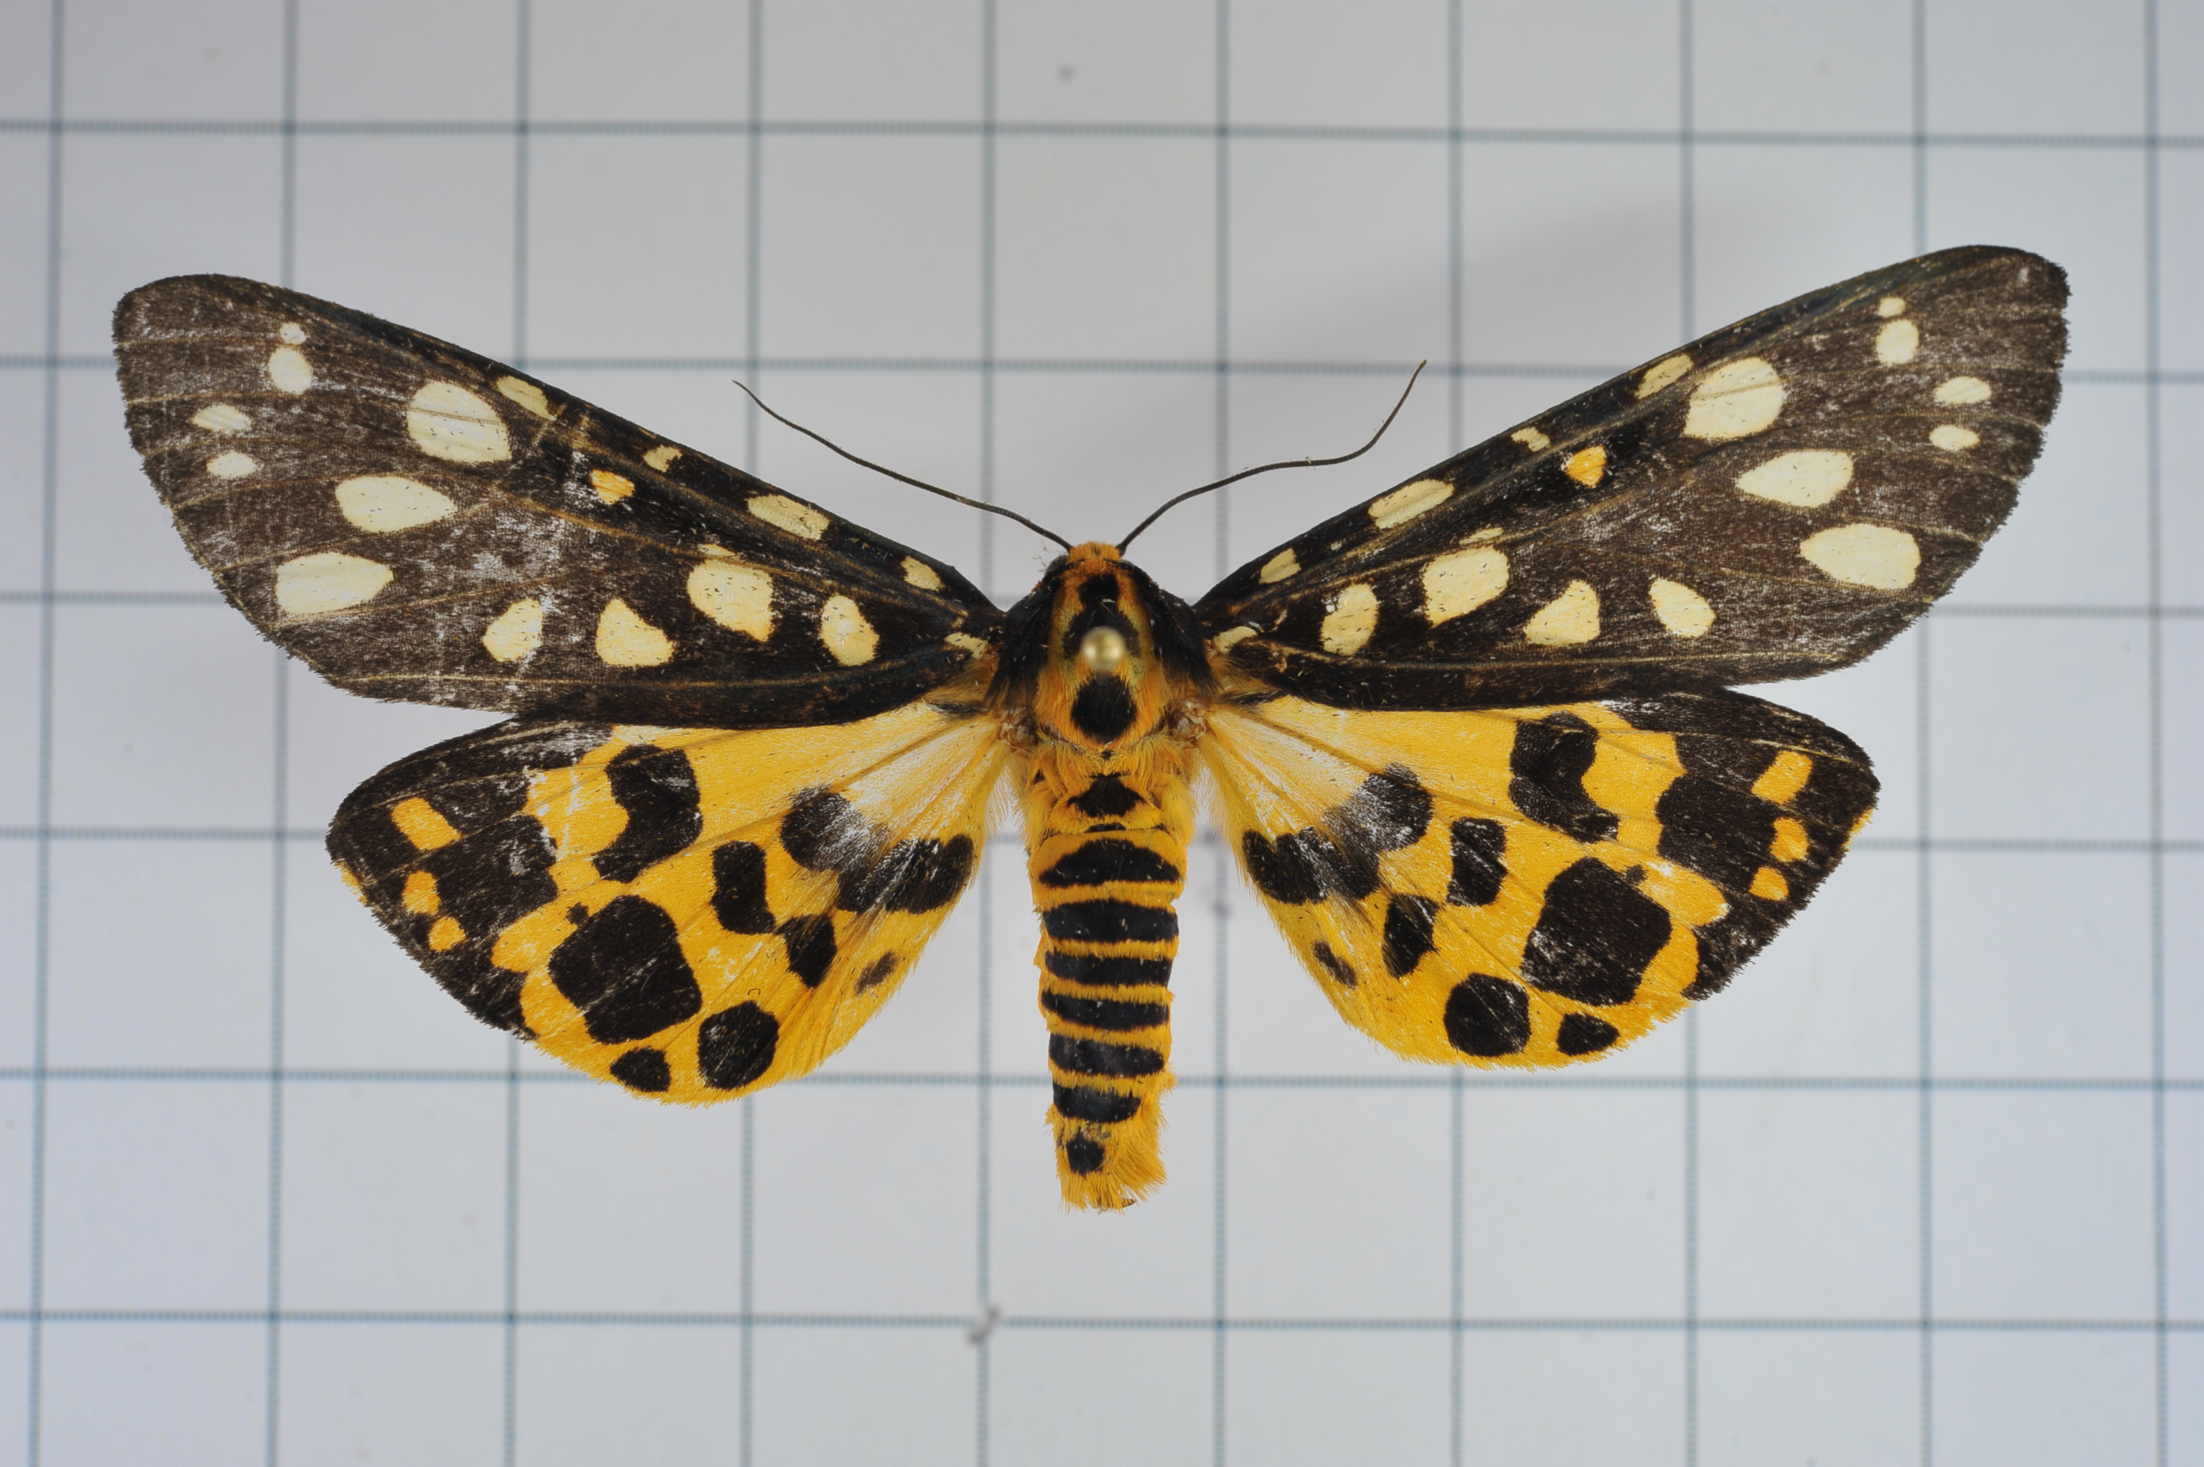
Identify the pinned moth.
Aglaomorpha histrio formosana
